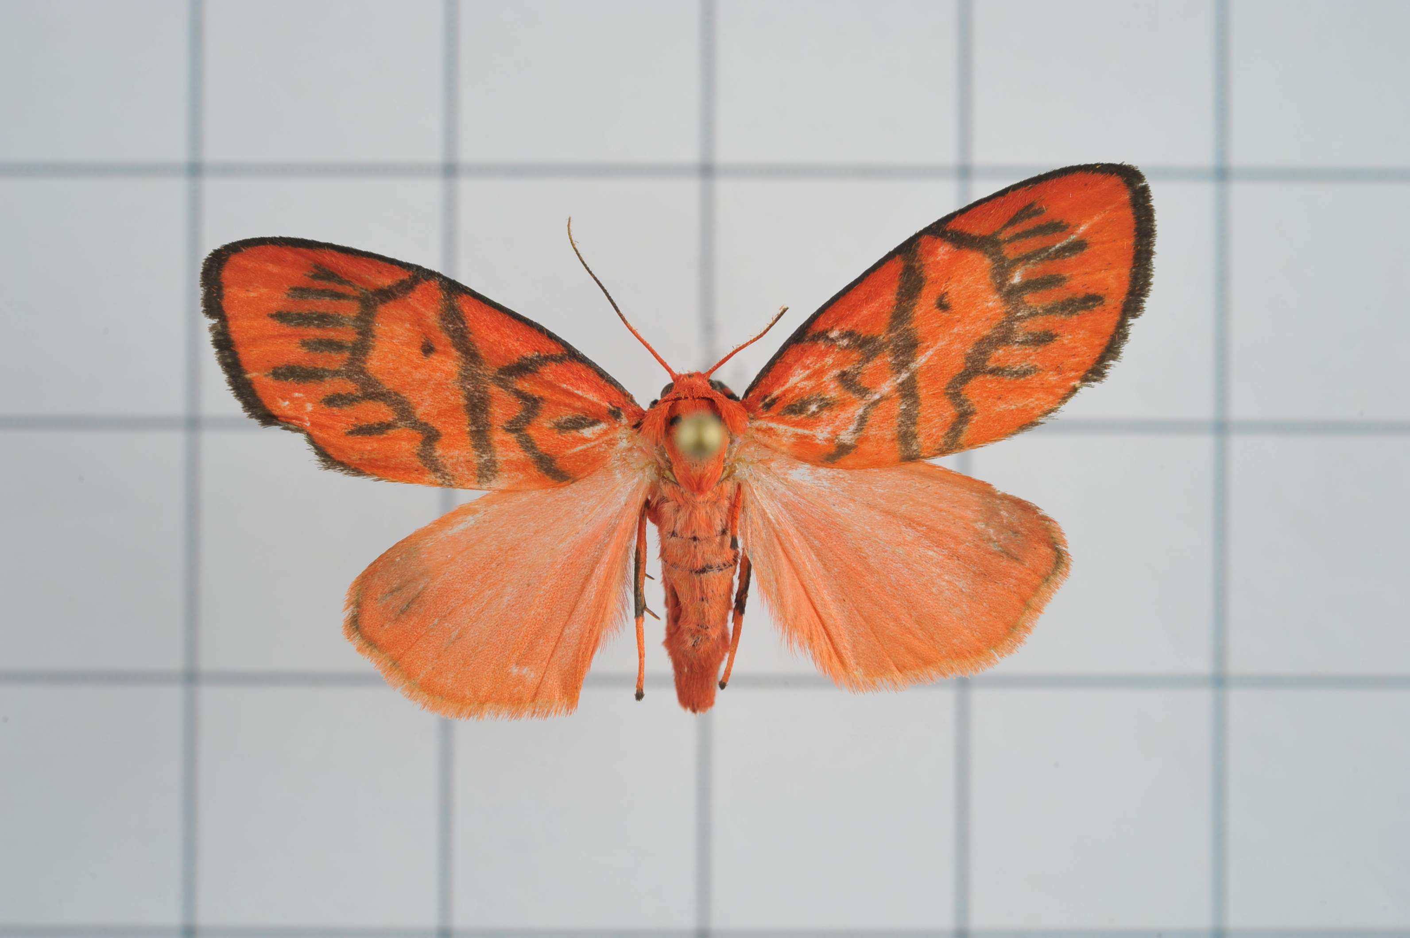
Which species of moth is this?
Ammatho tairadiata
